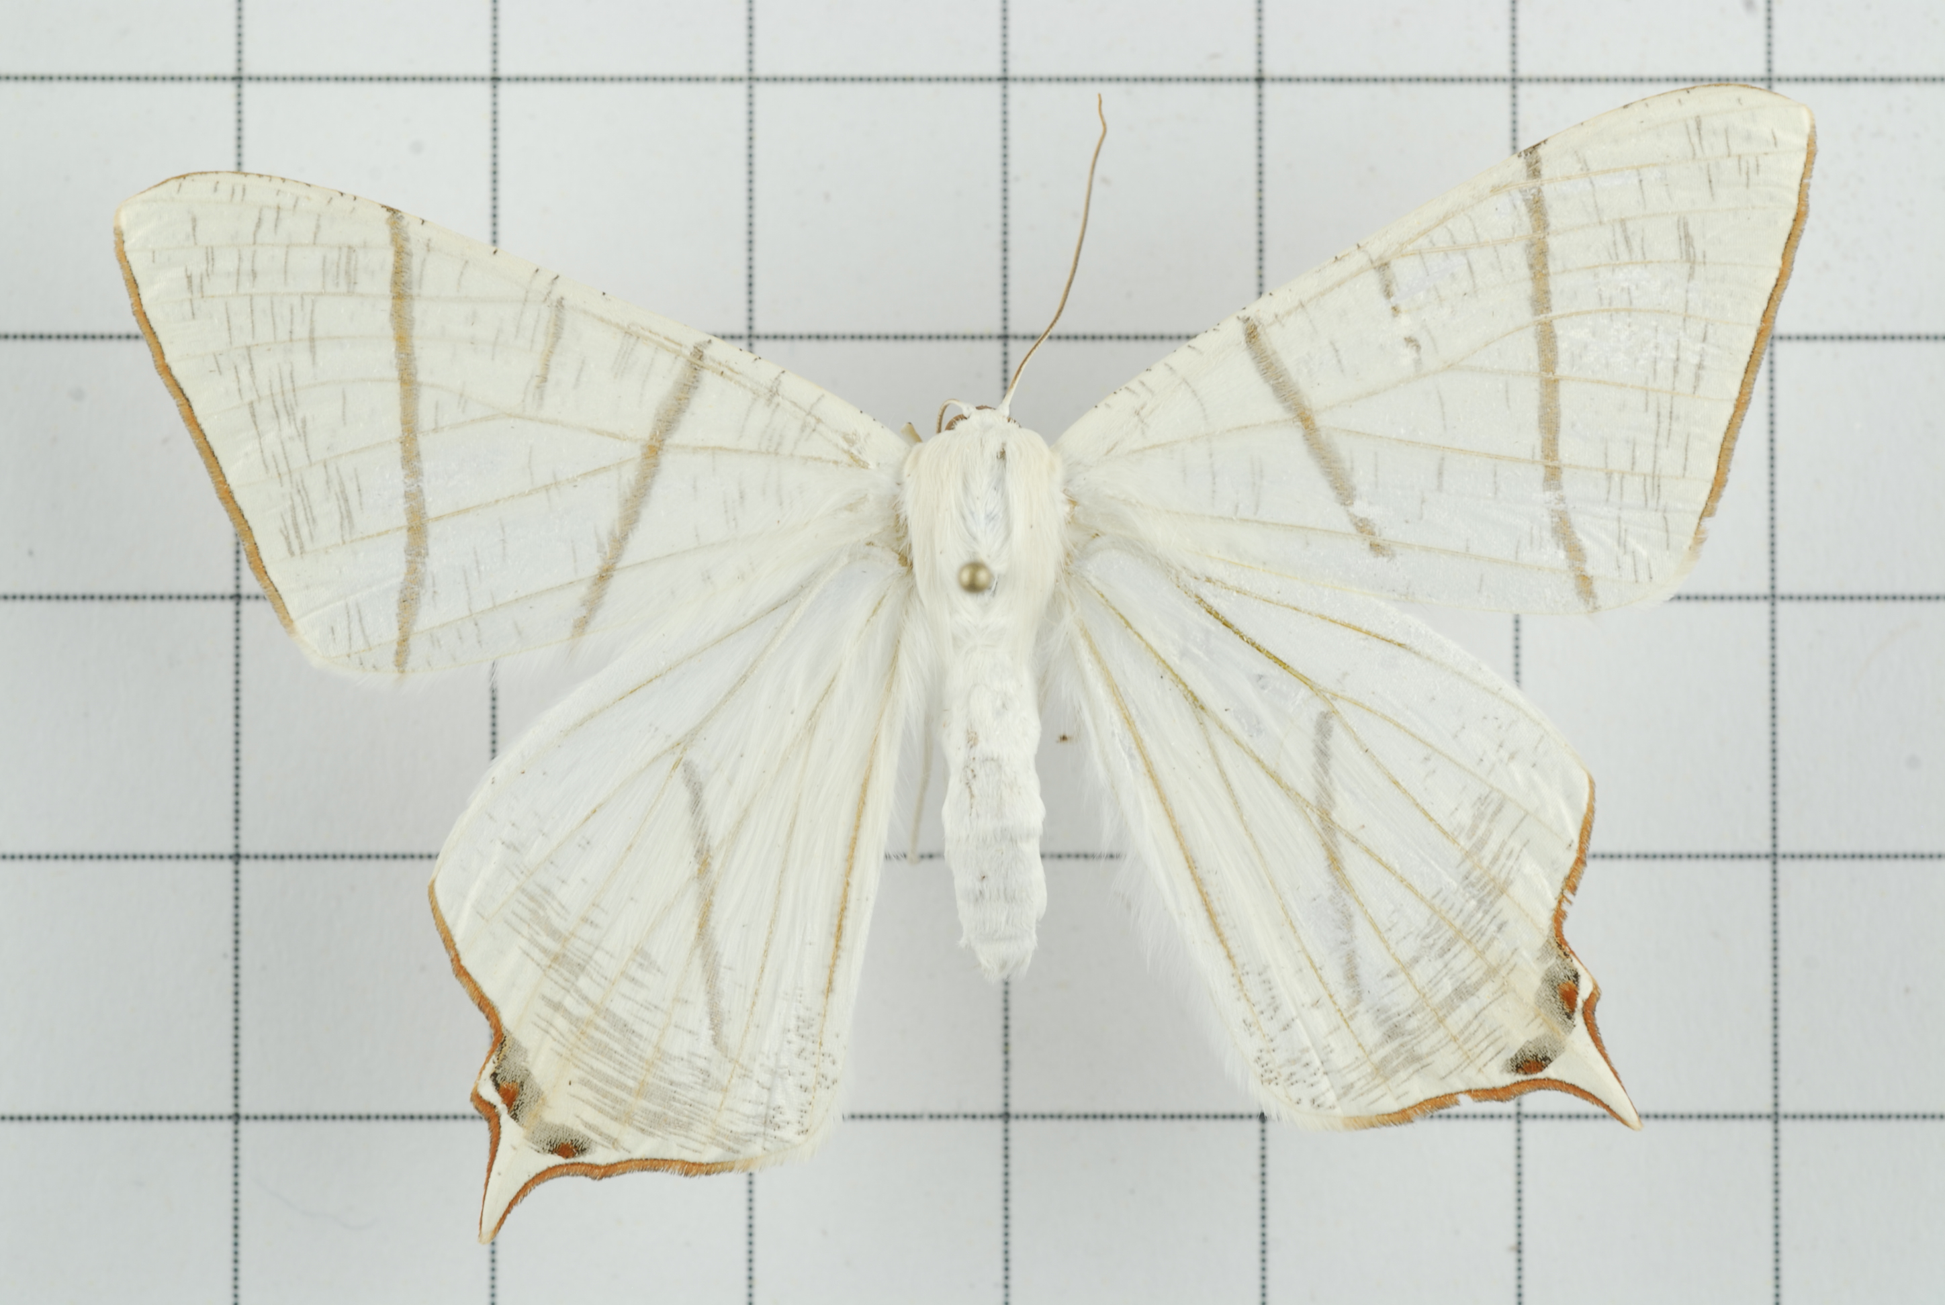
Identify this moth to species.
Ourapteryx changi
